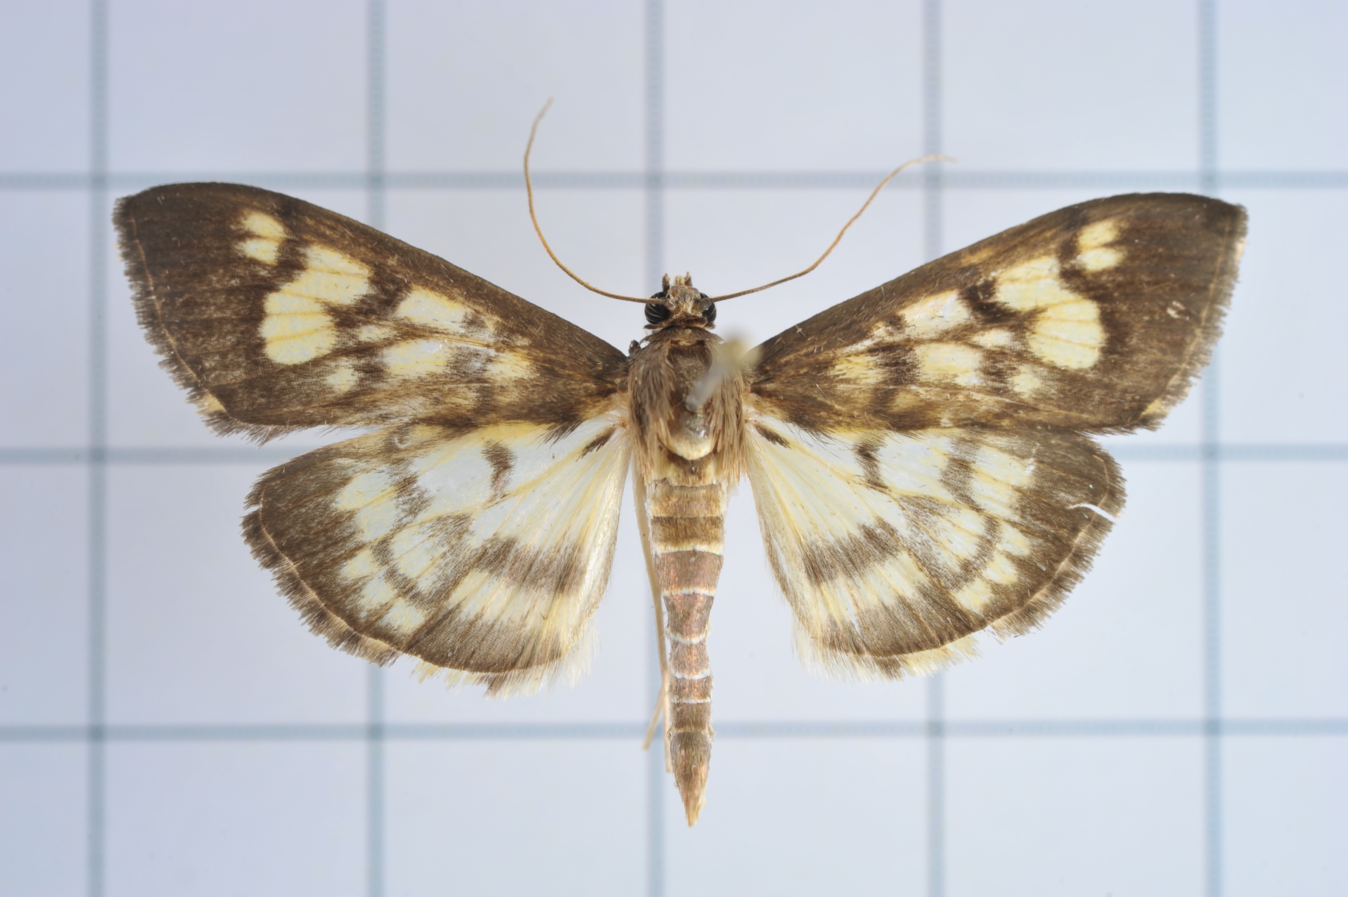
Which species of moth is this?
Syllepte taiwanalis
